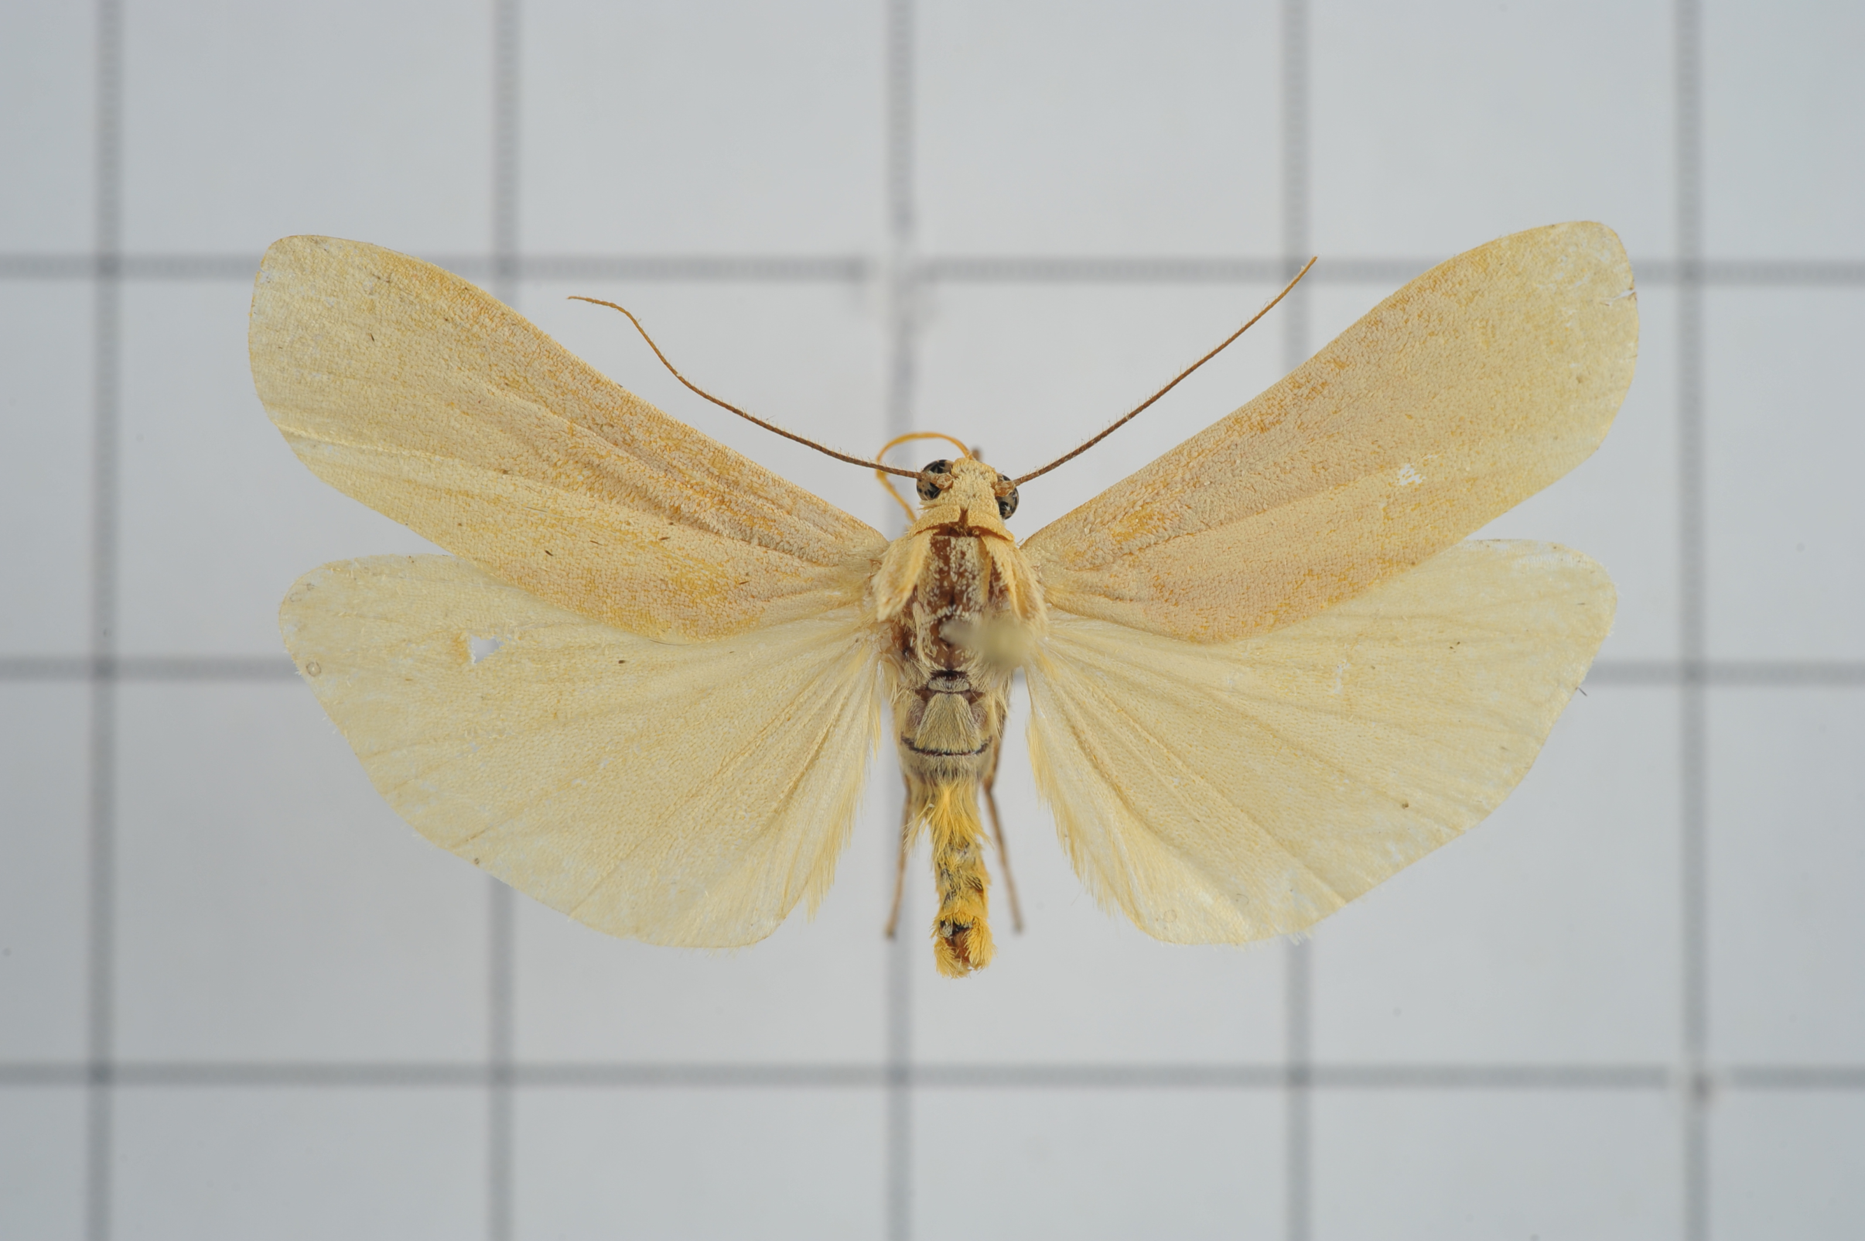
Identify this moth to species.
Eilema ranrunensis
